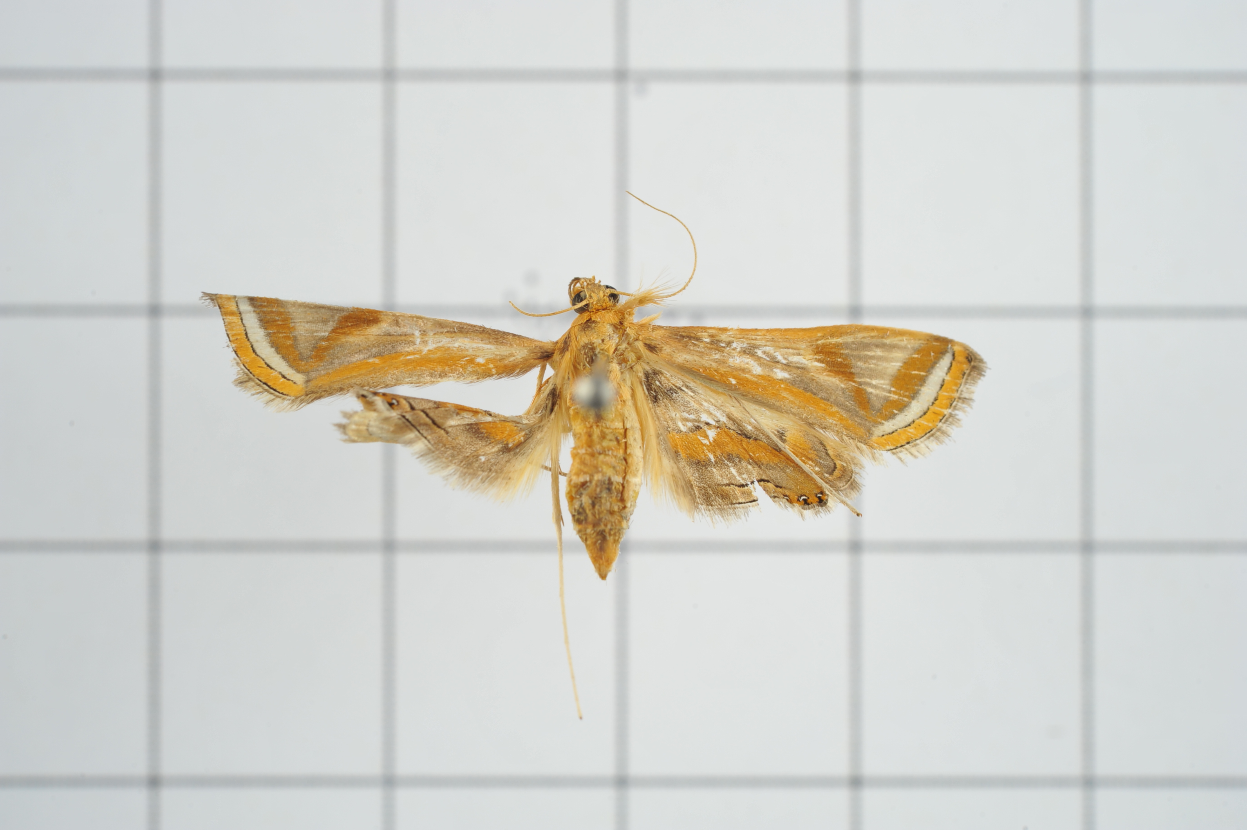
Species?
Eoophyla gibbosalis
